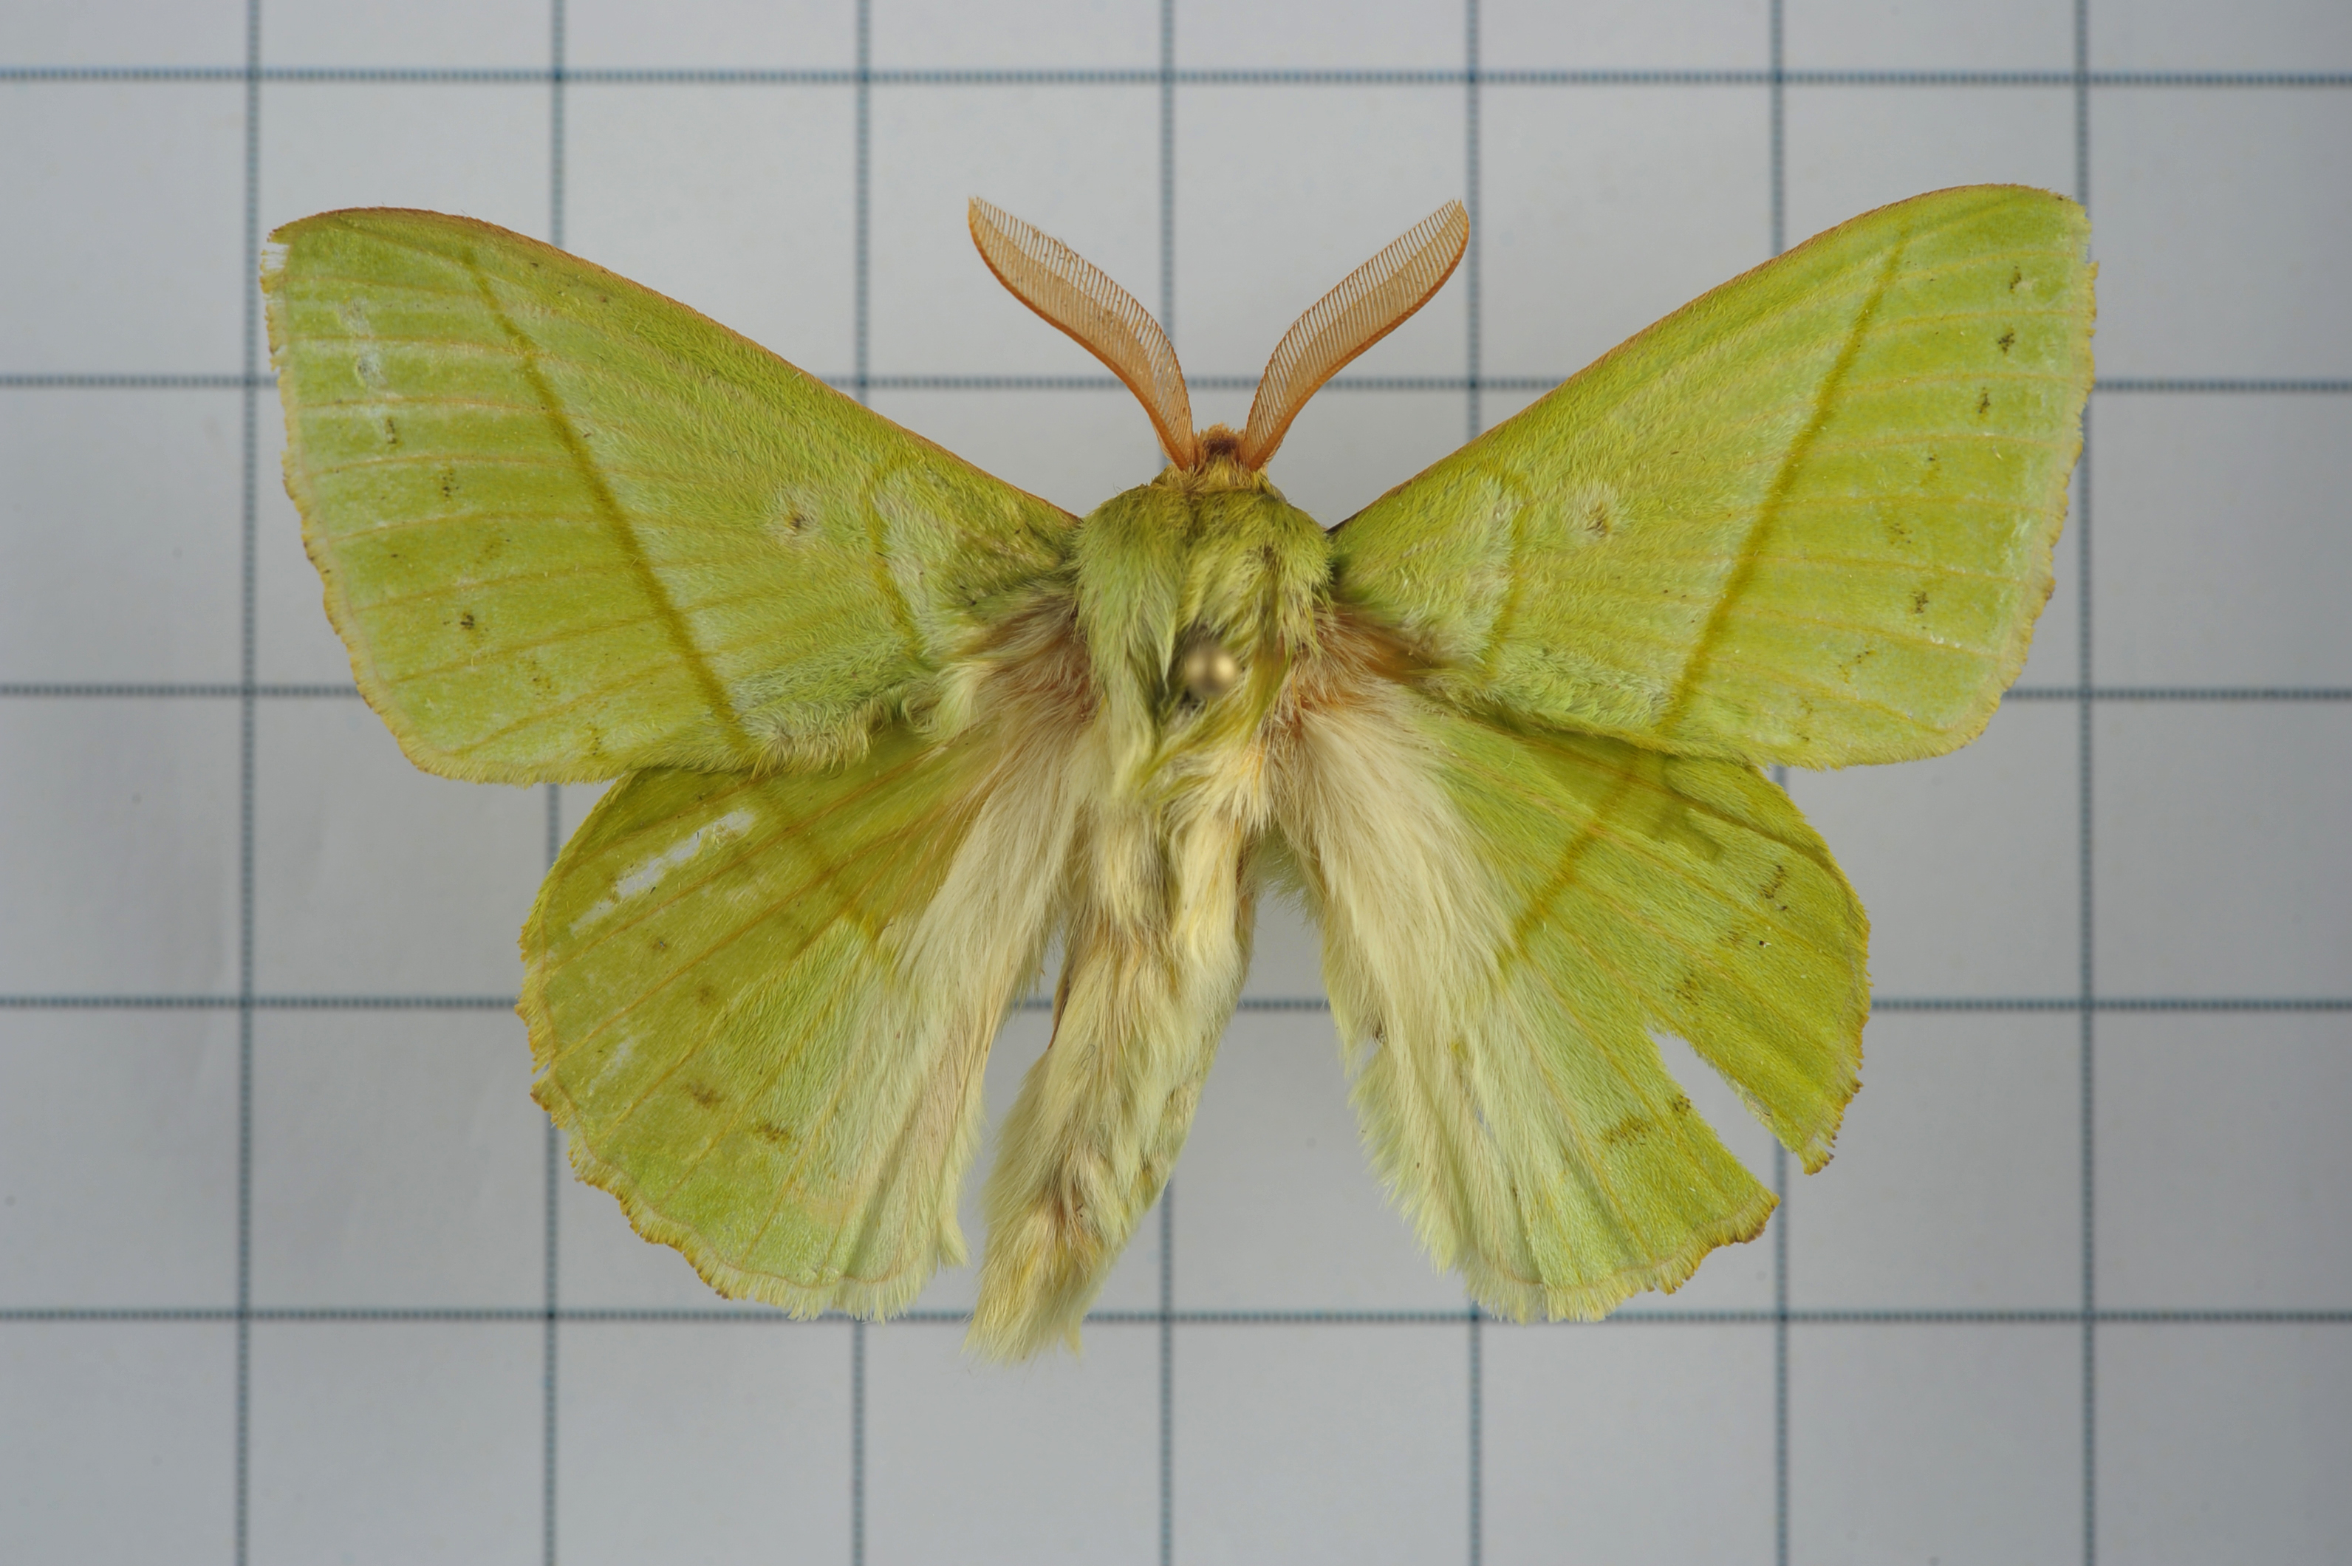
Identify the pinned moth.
Trabala vishnou guttata
